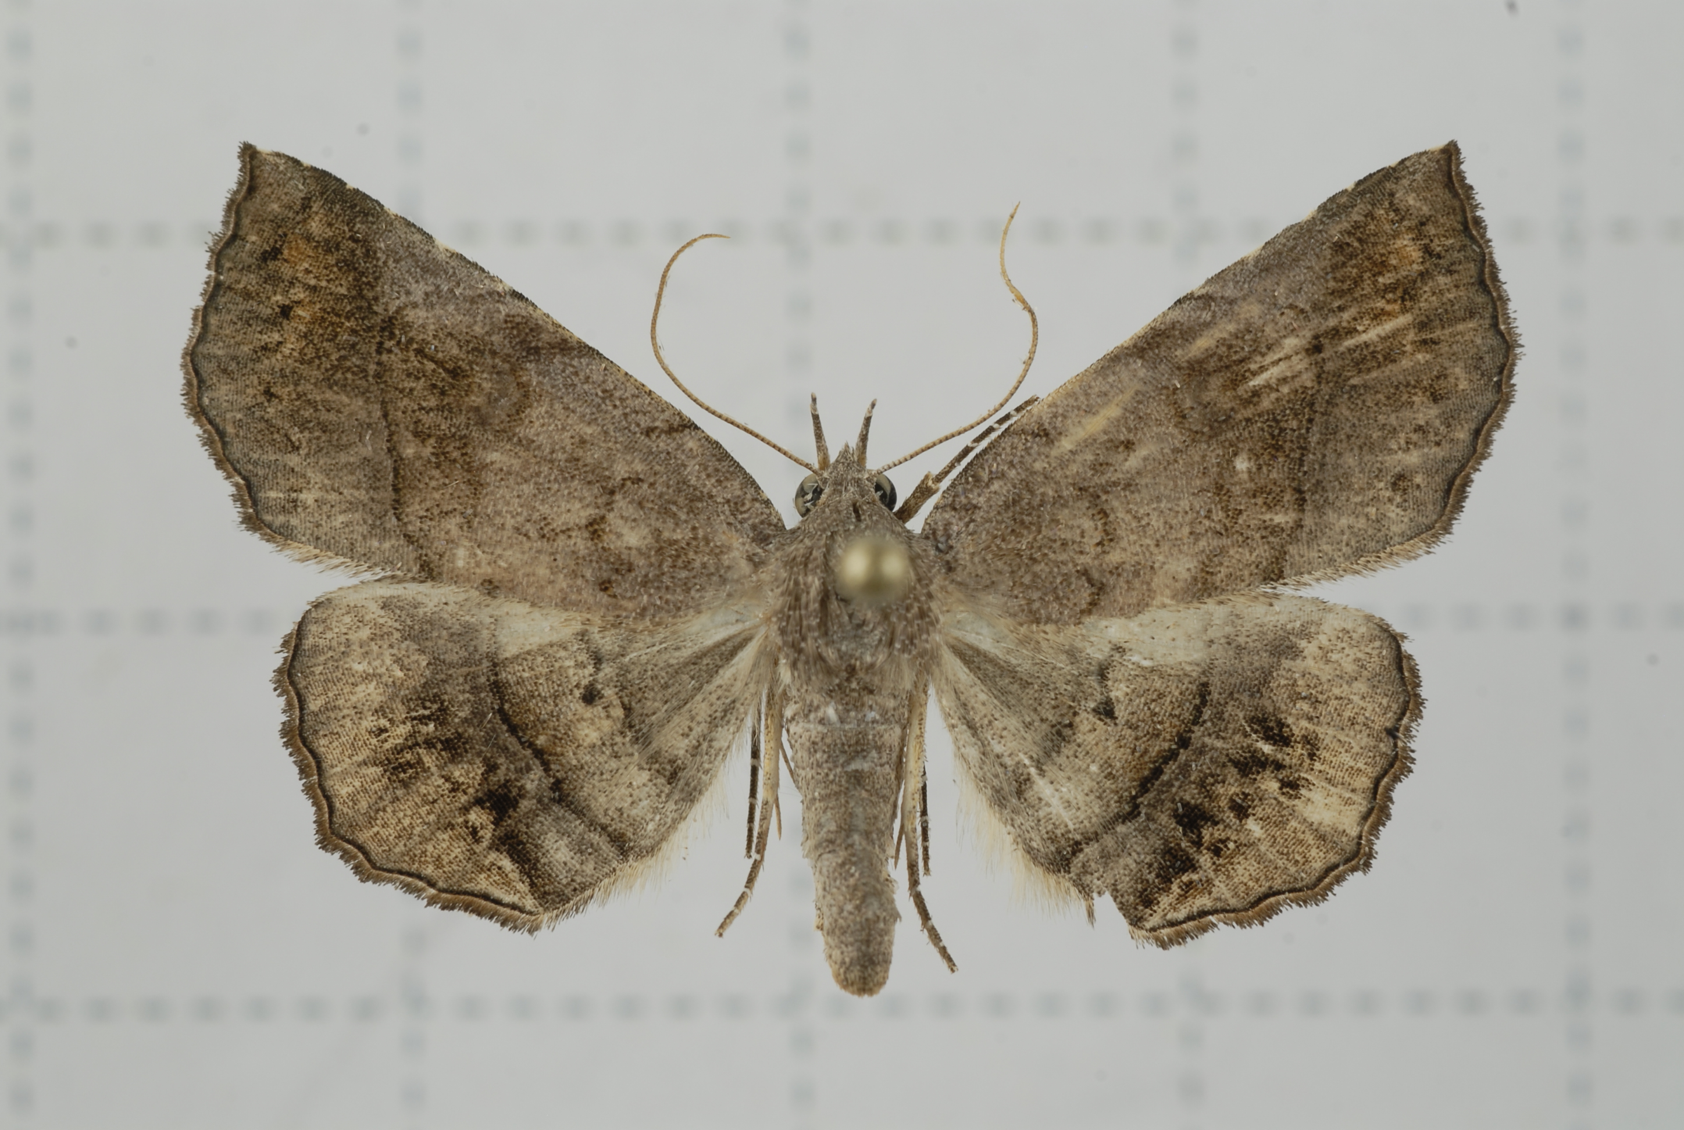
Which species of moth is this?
Pangrapta plumbilineata
